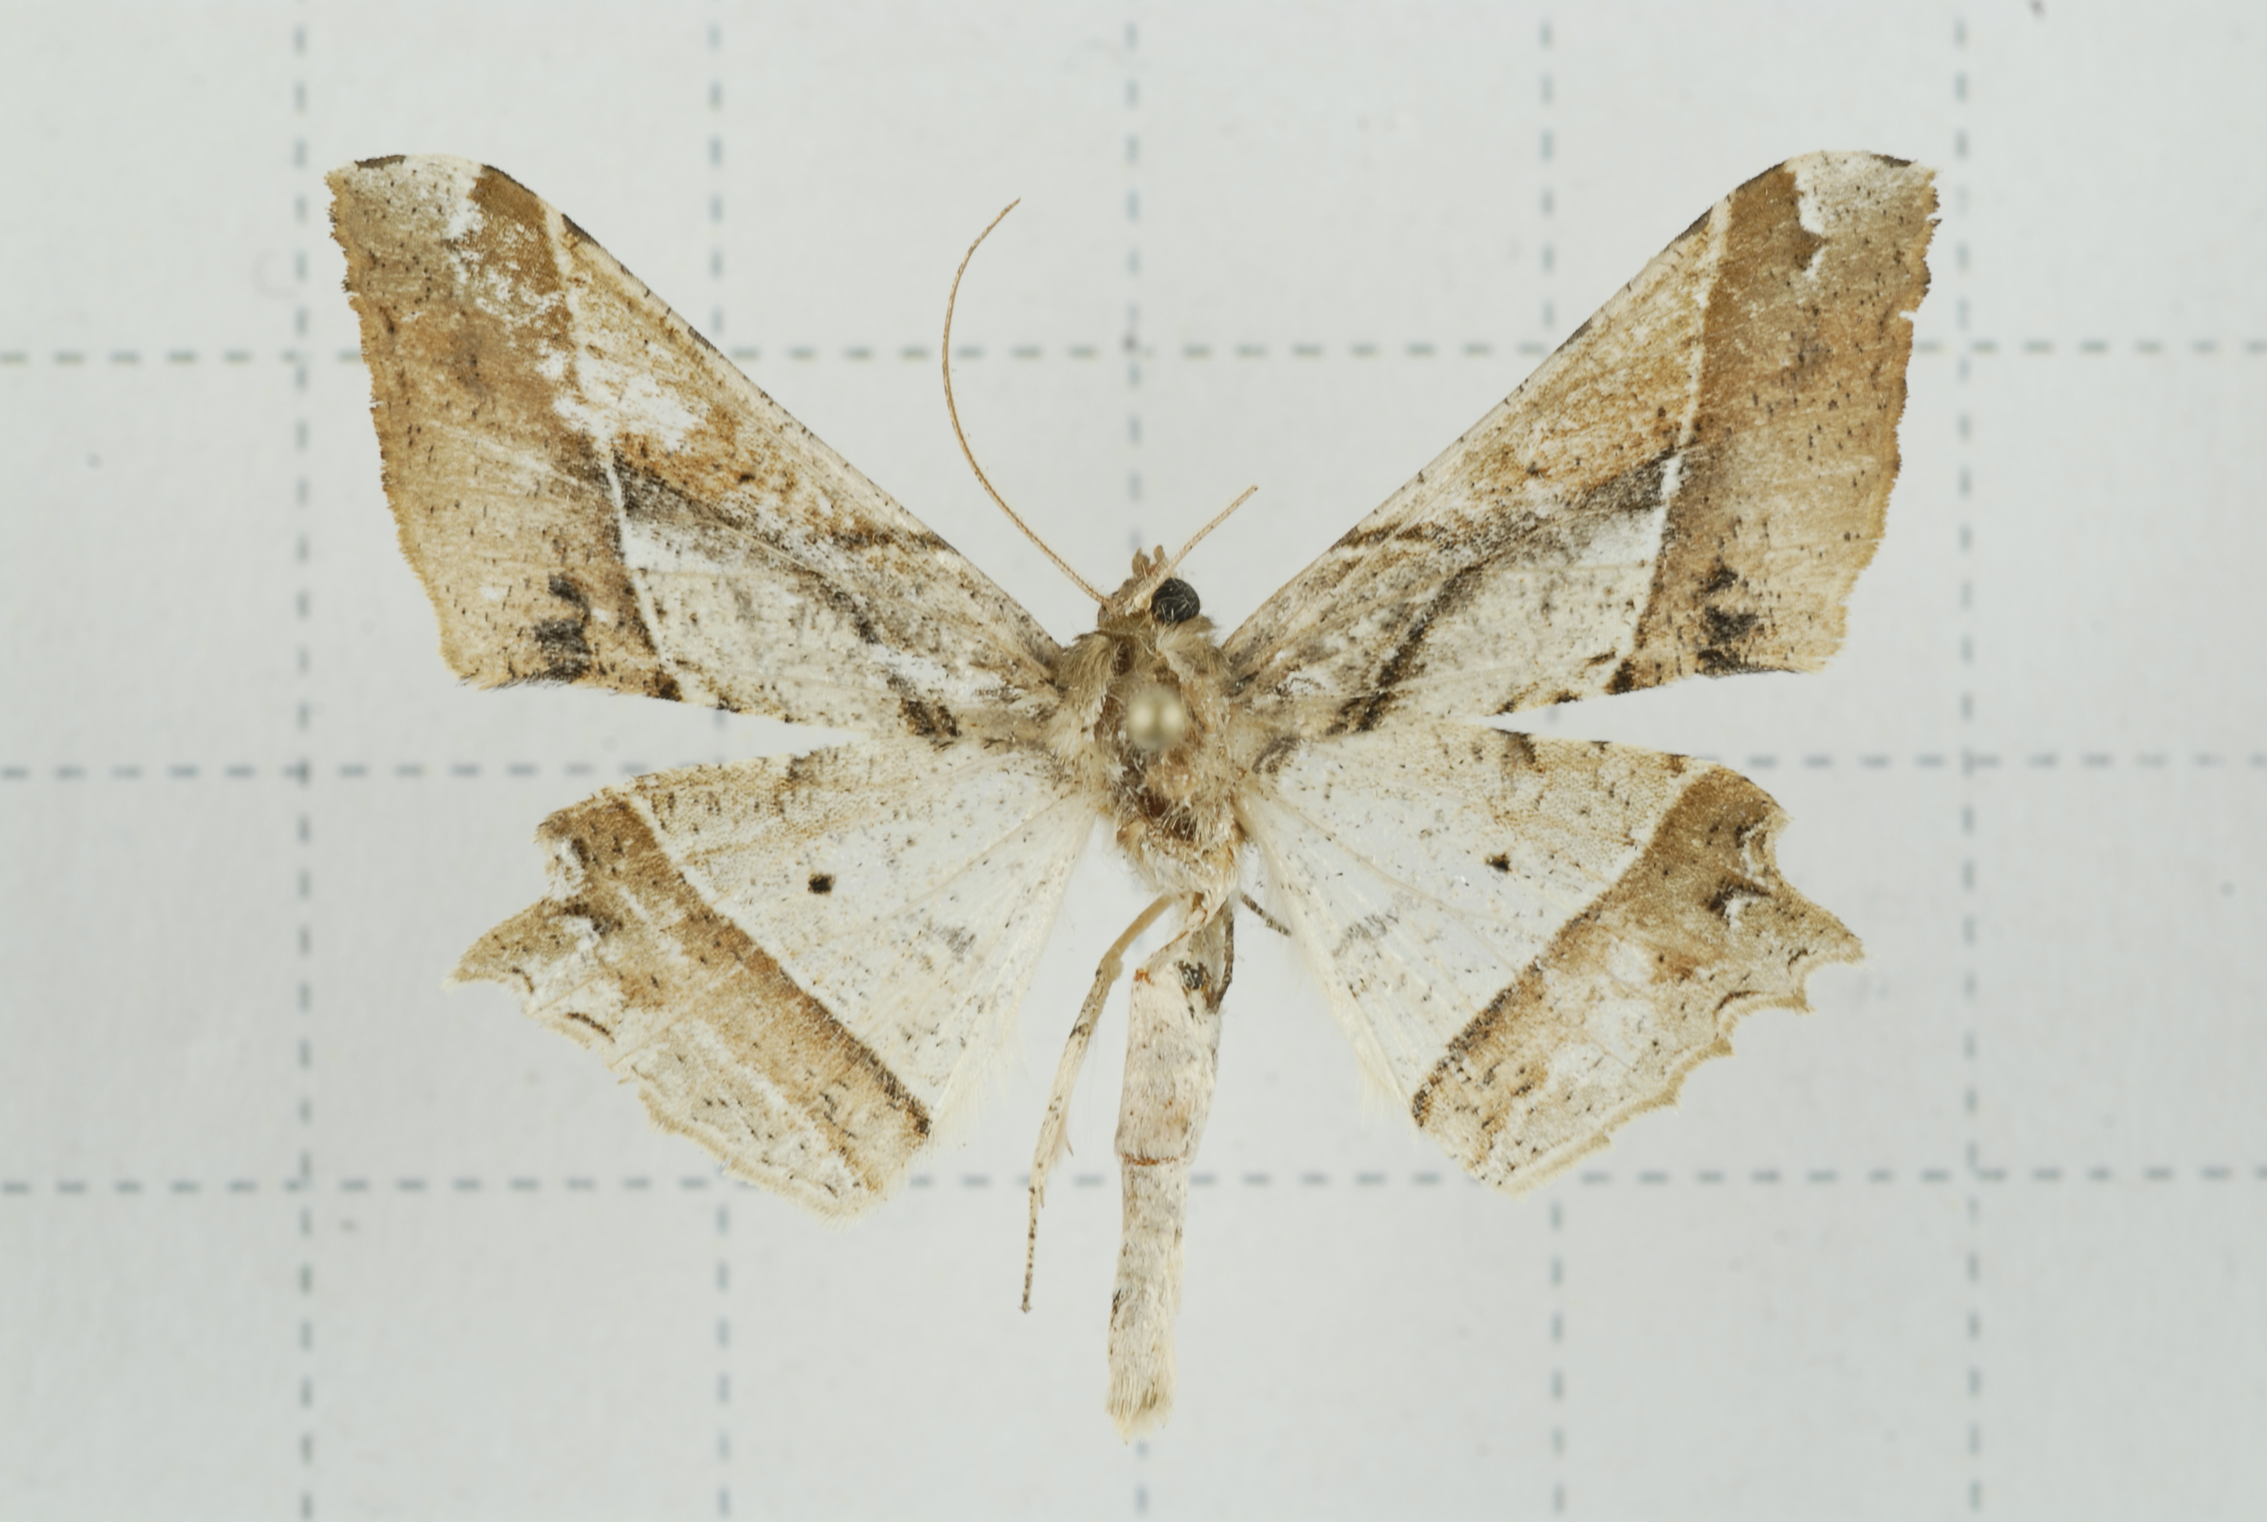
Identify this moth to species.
Krananda latimarginaria
